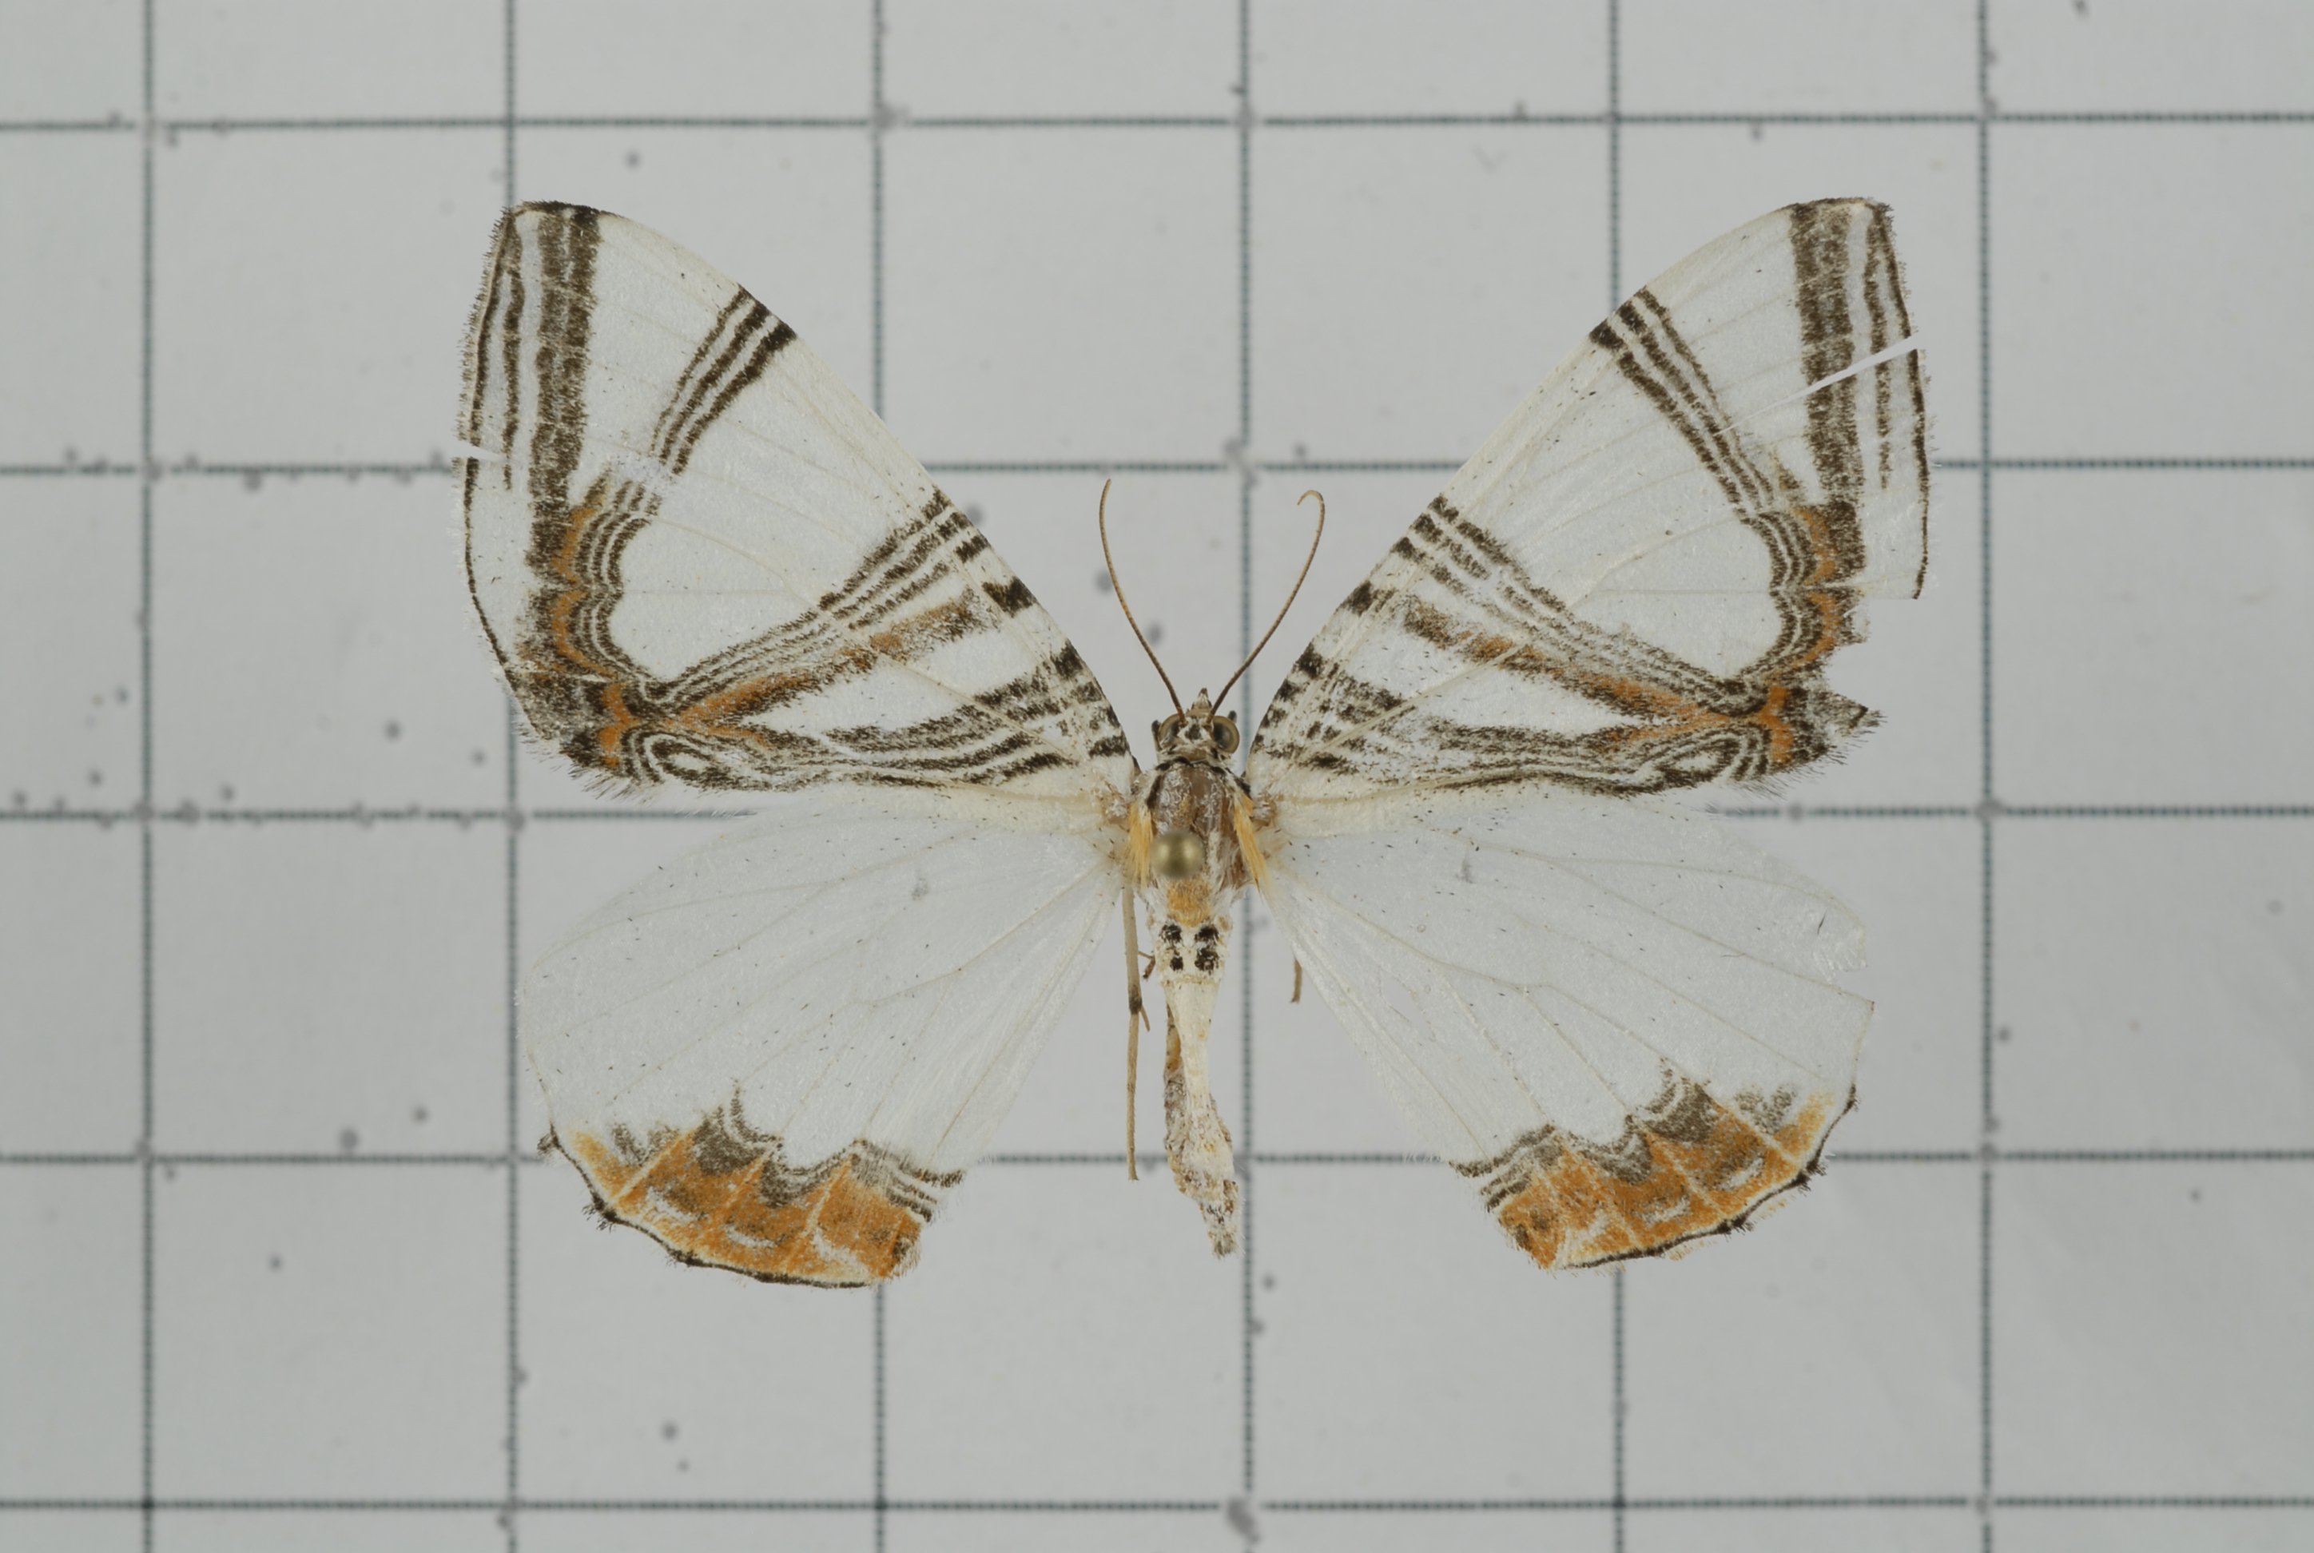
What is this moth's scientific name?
Callabraxas convexa
